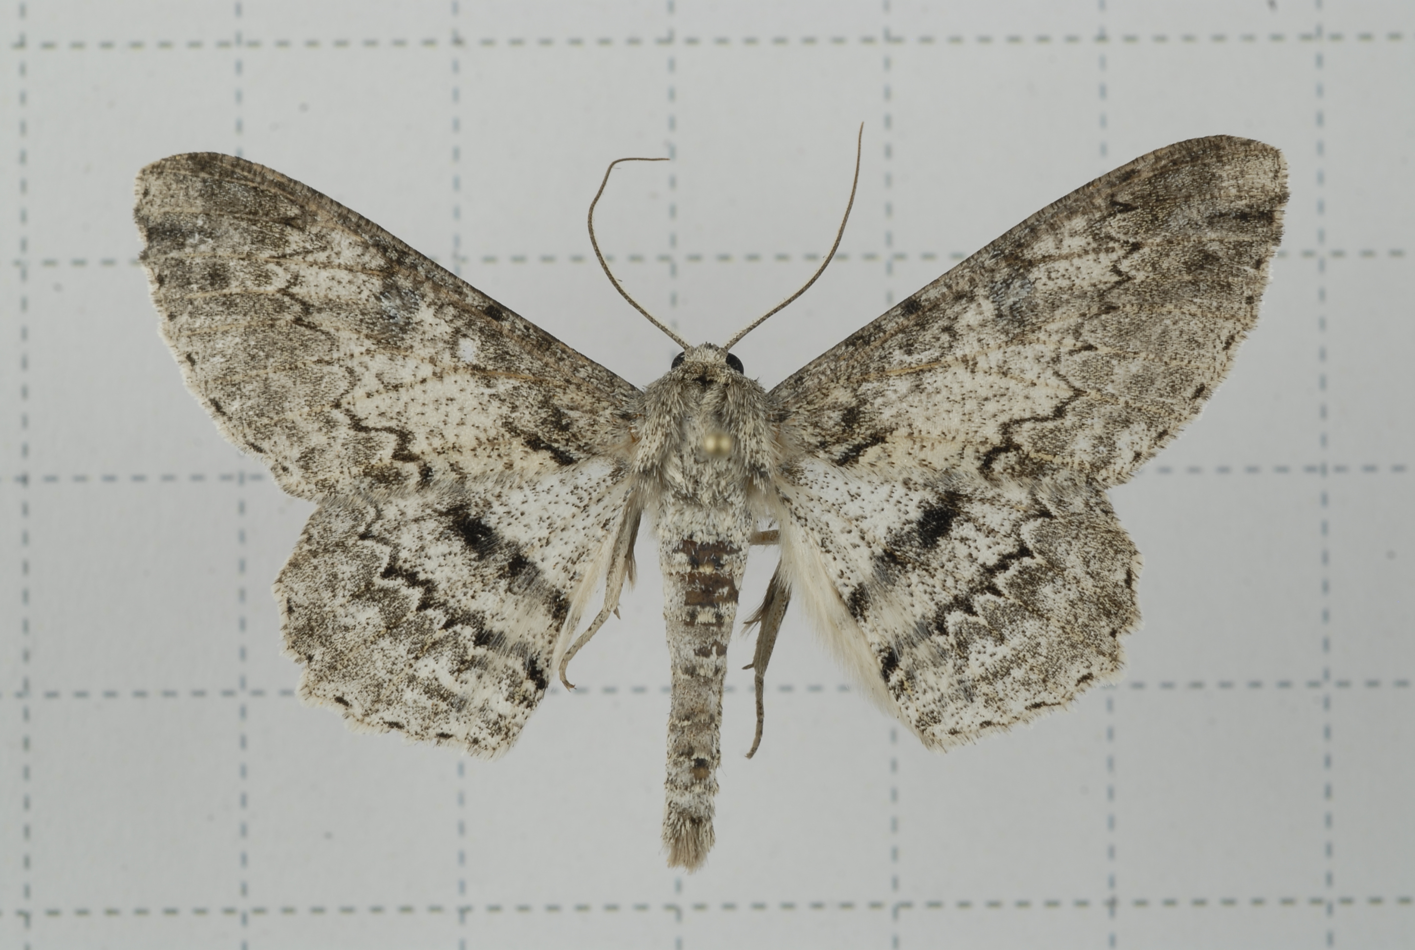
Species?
Ascotis selenaria imparata
